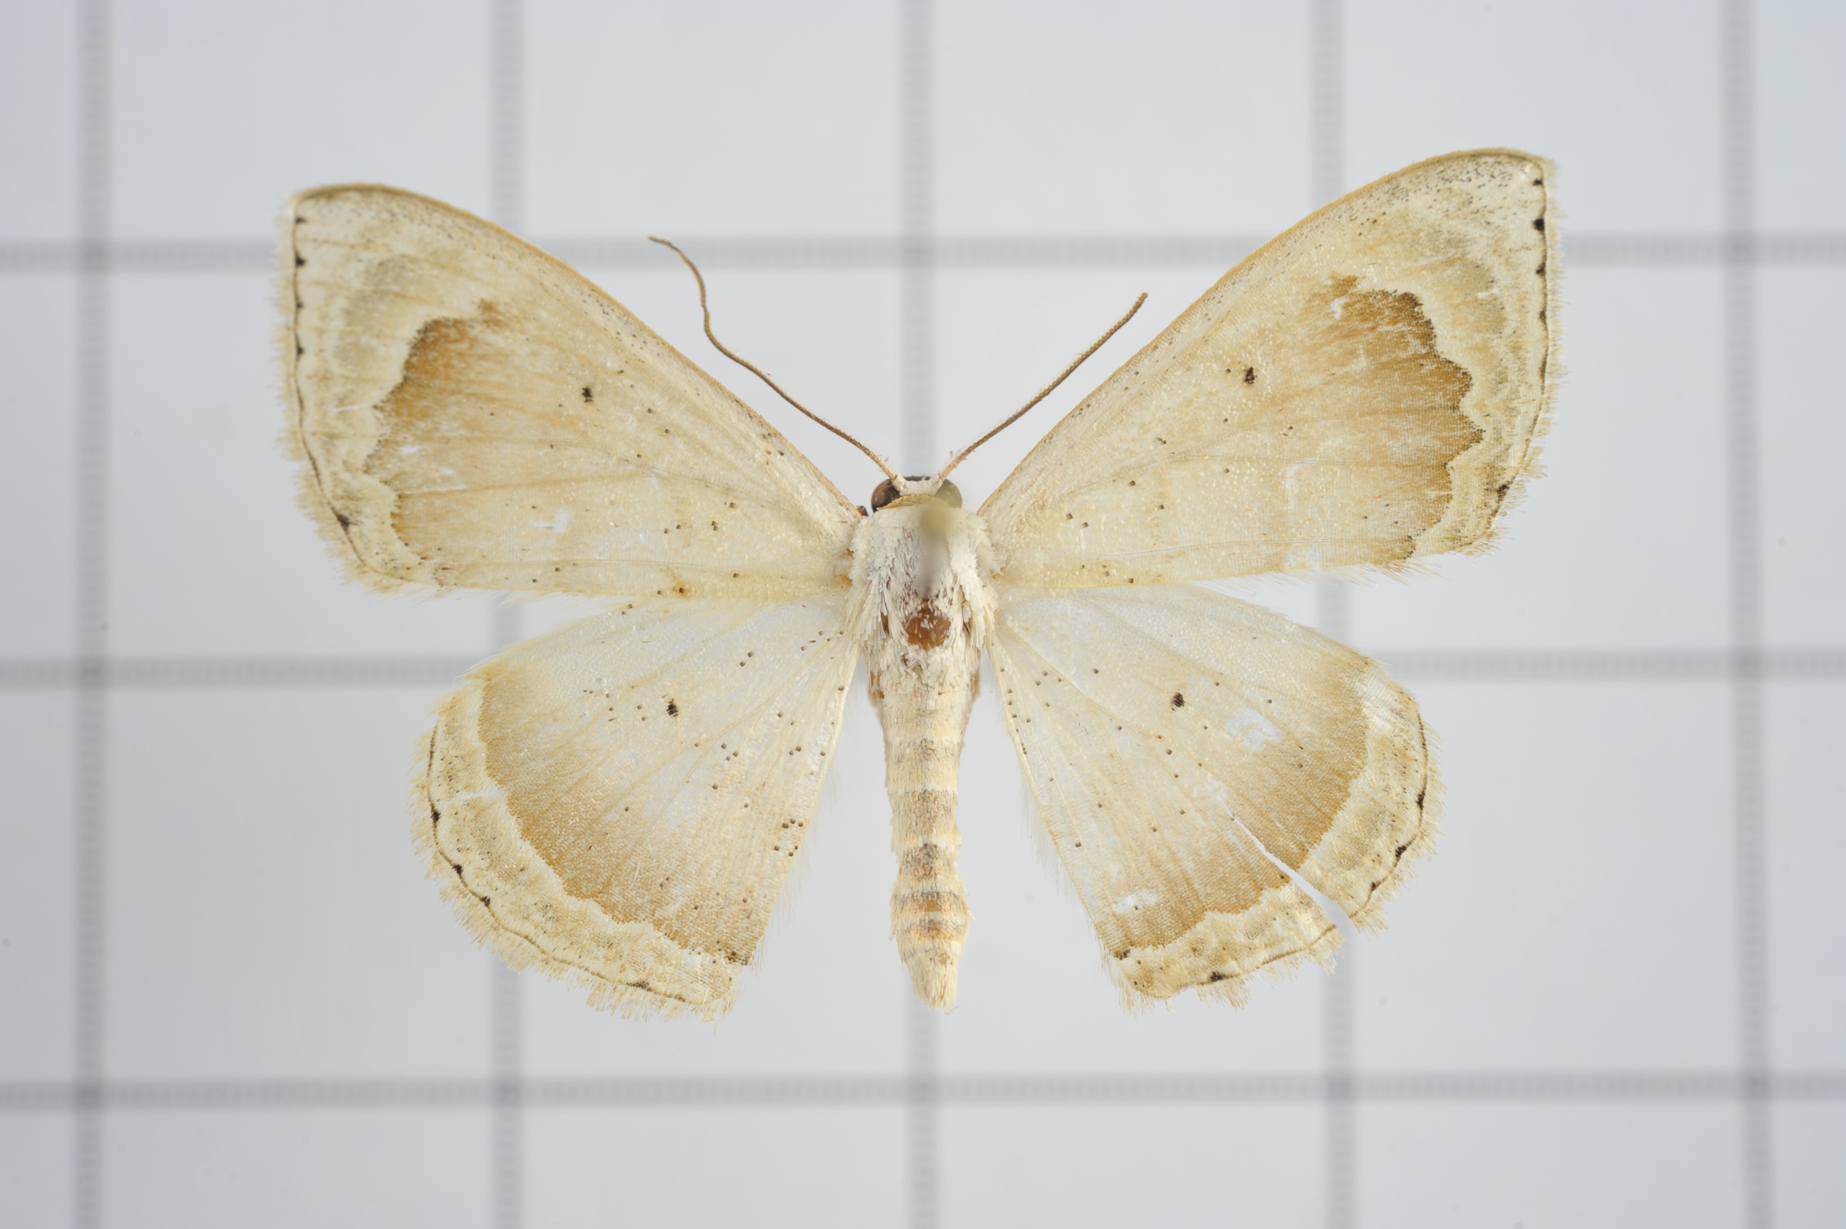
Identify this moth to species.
Somatina rosacea anaemica
